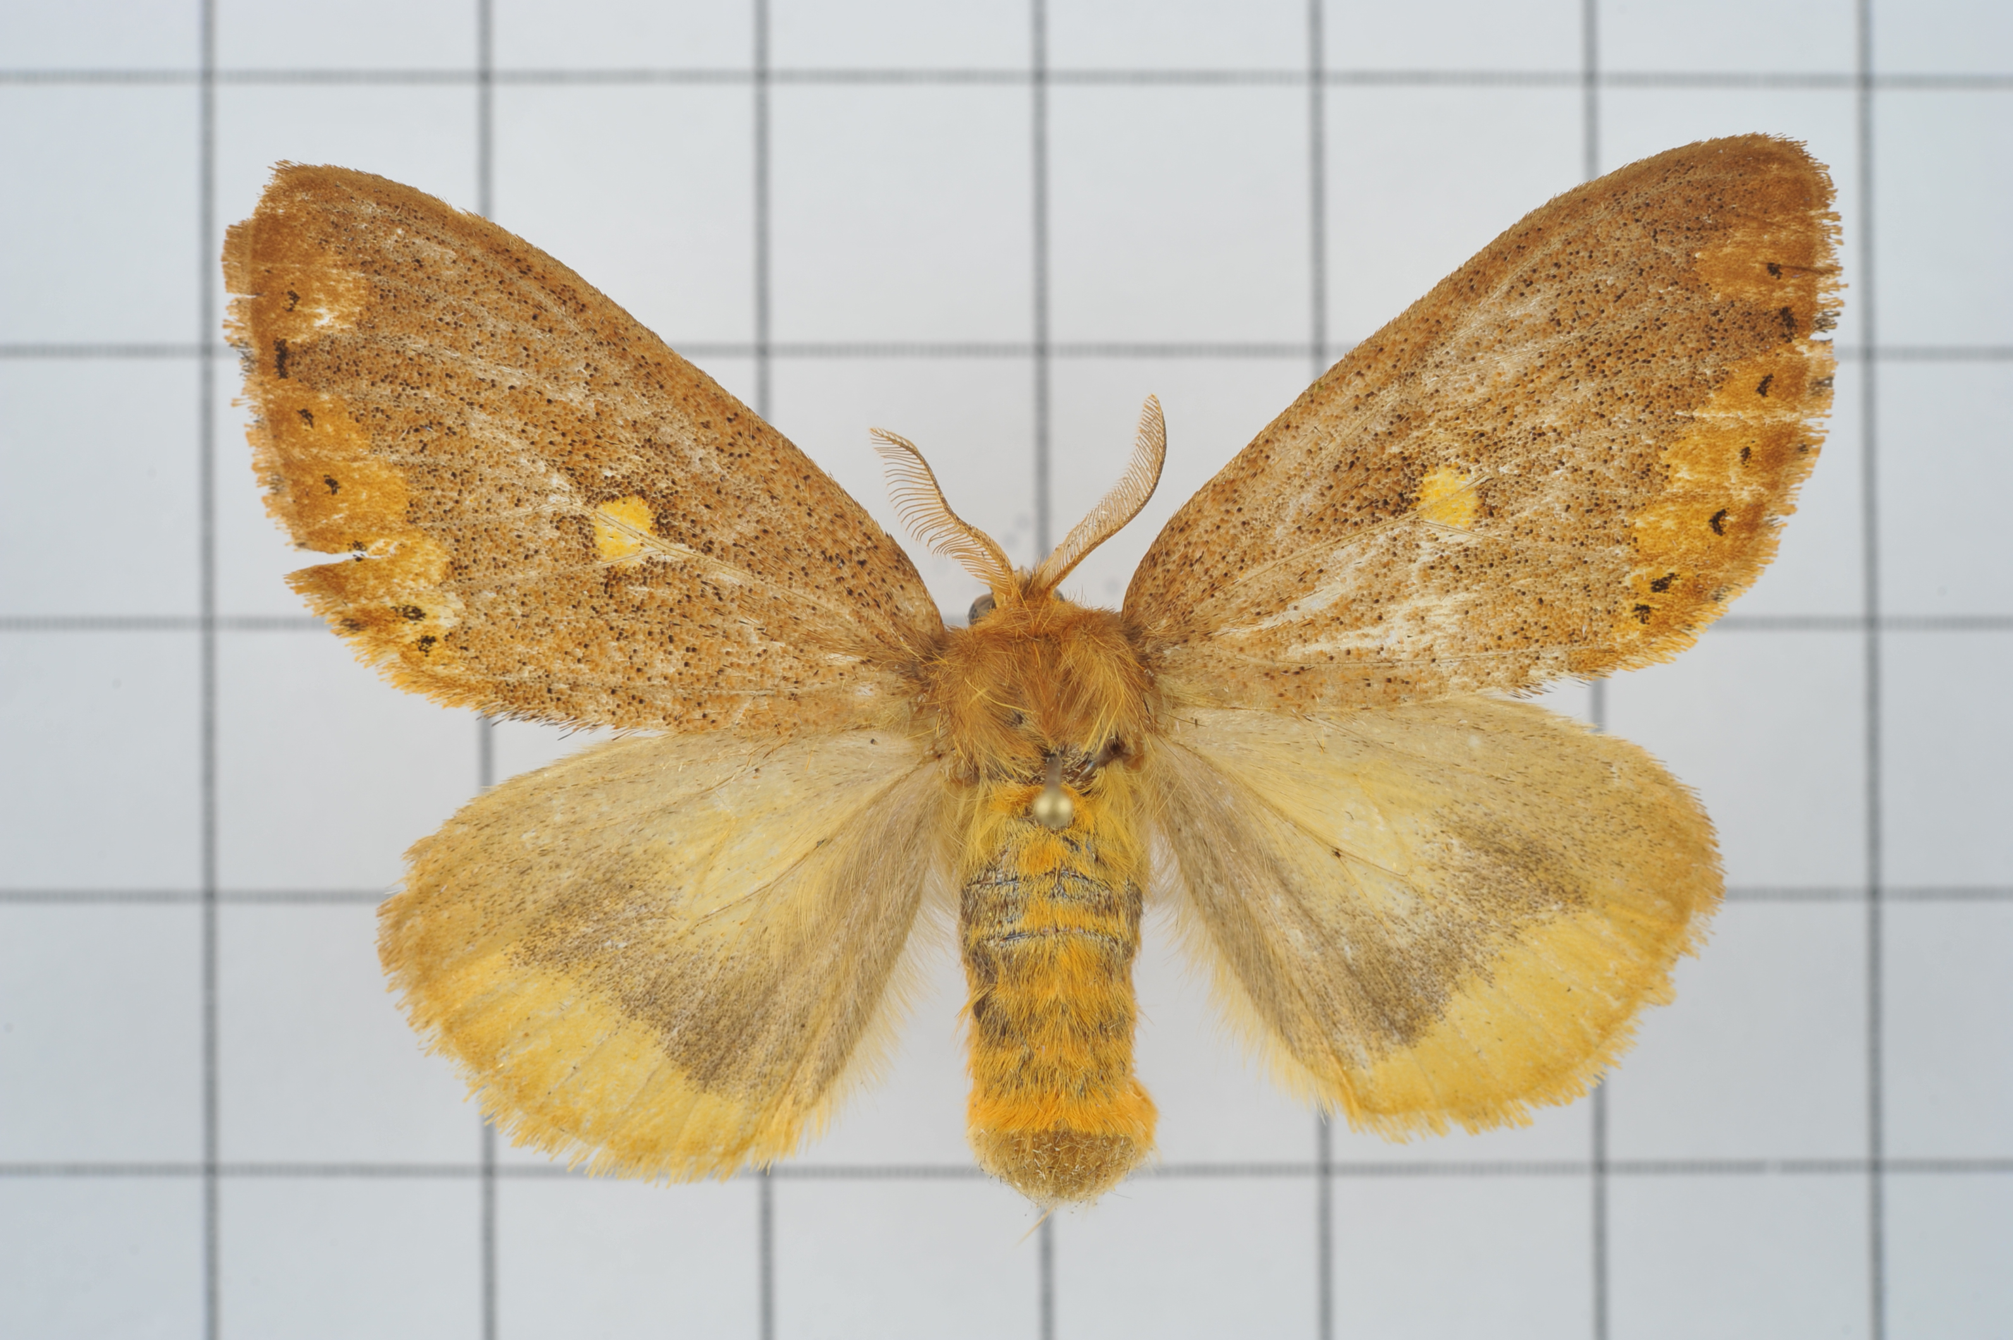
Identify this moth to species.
Nygmia marginata insulata
